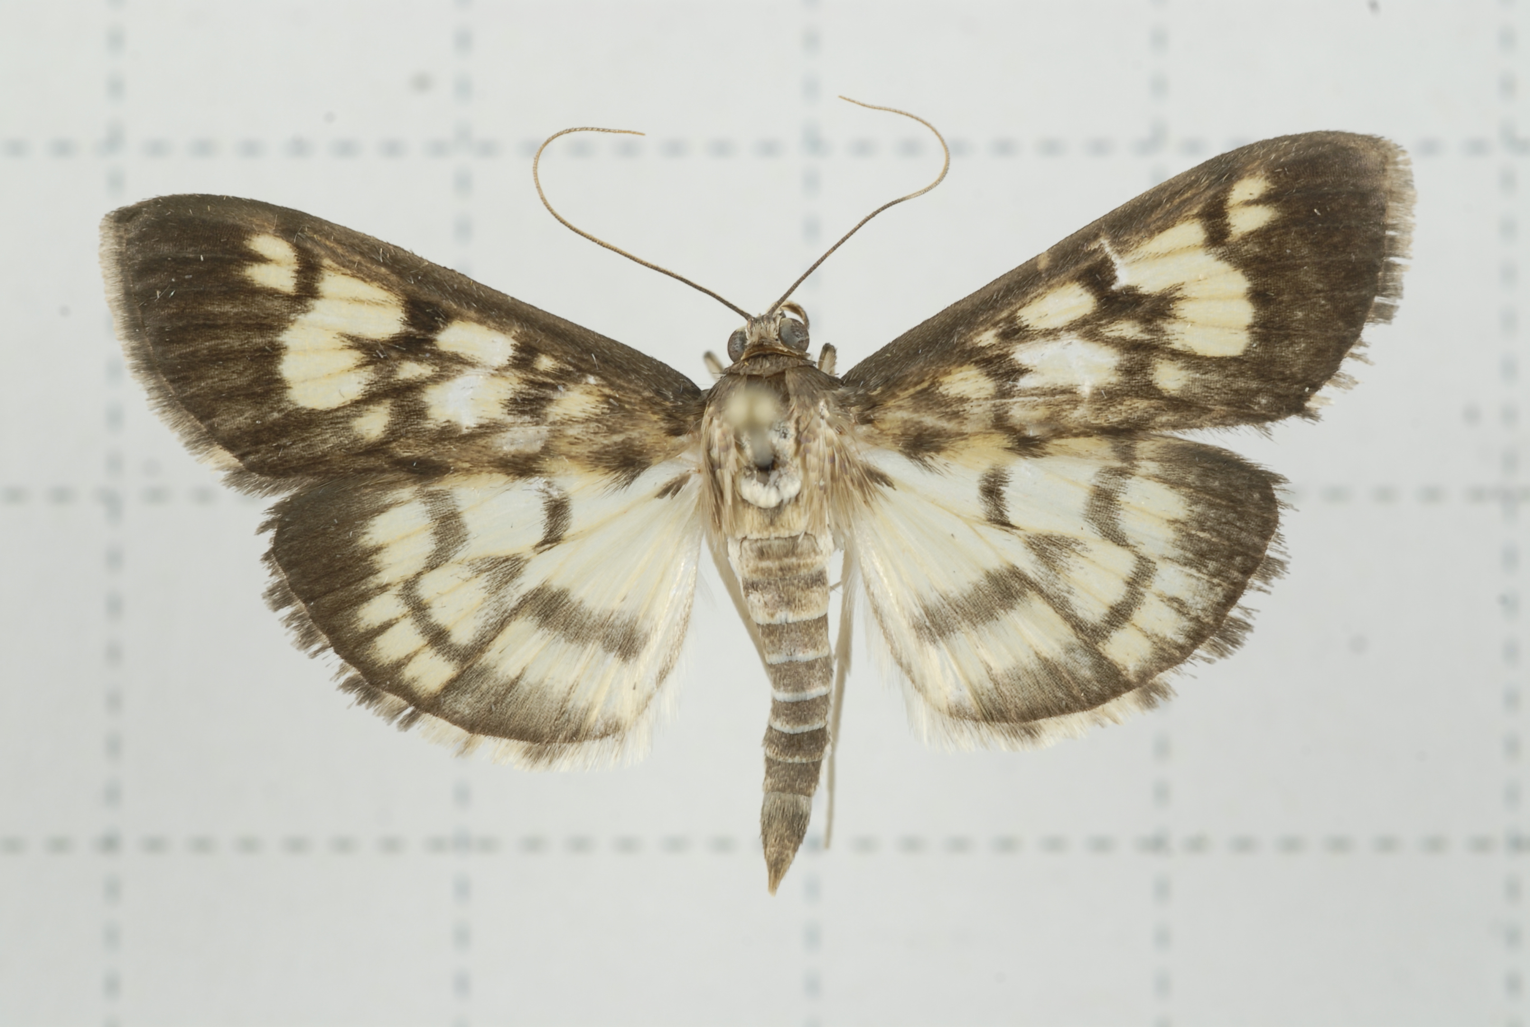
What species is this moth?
Syllepte taiwanalis
